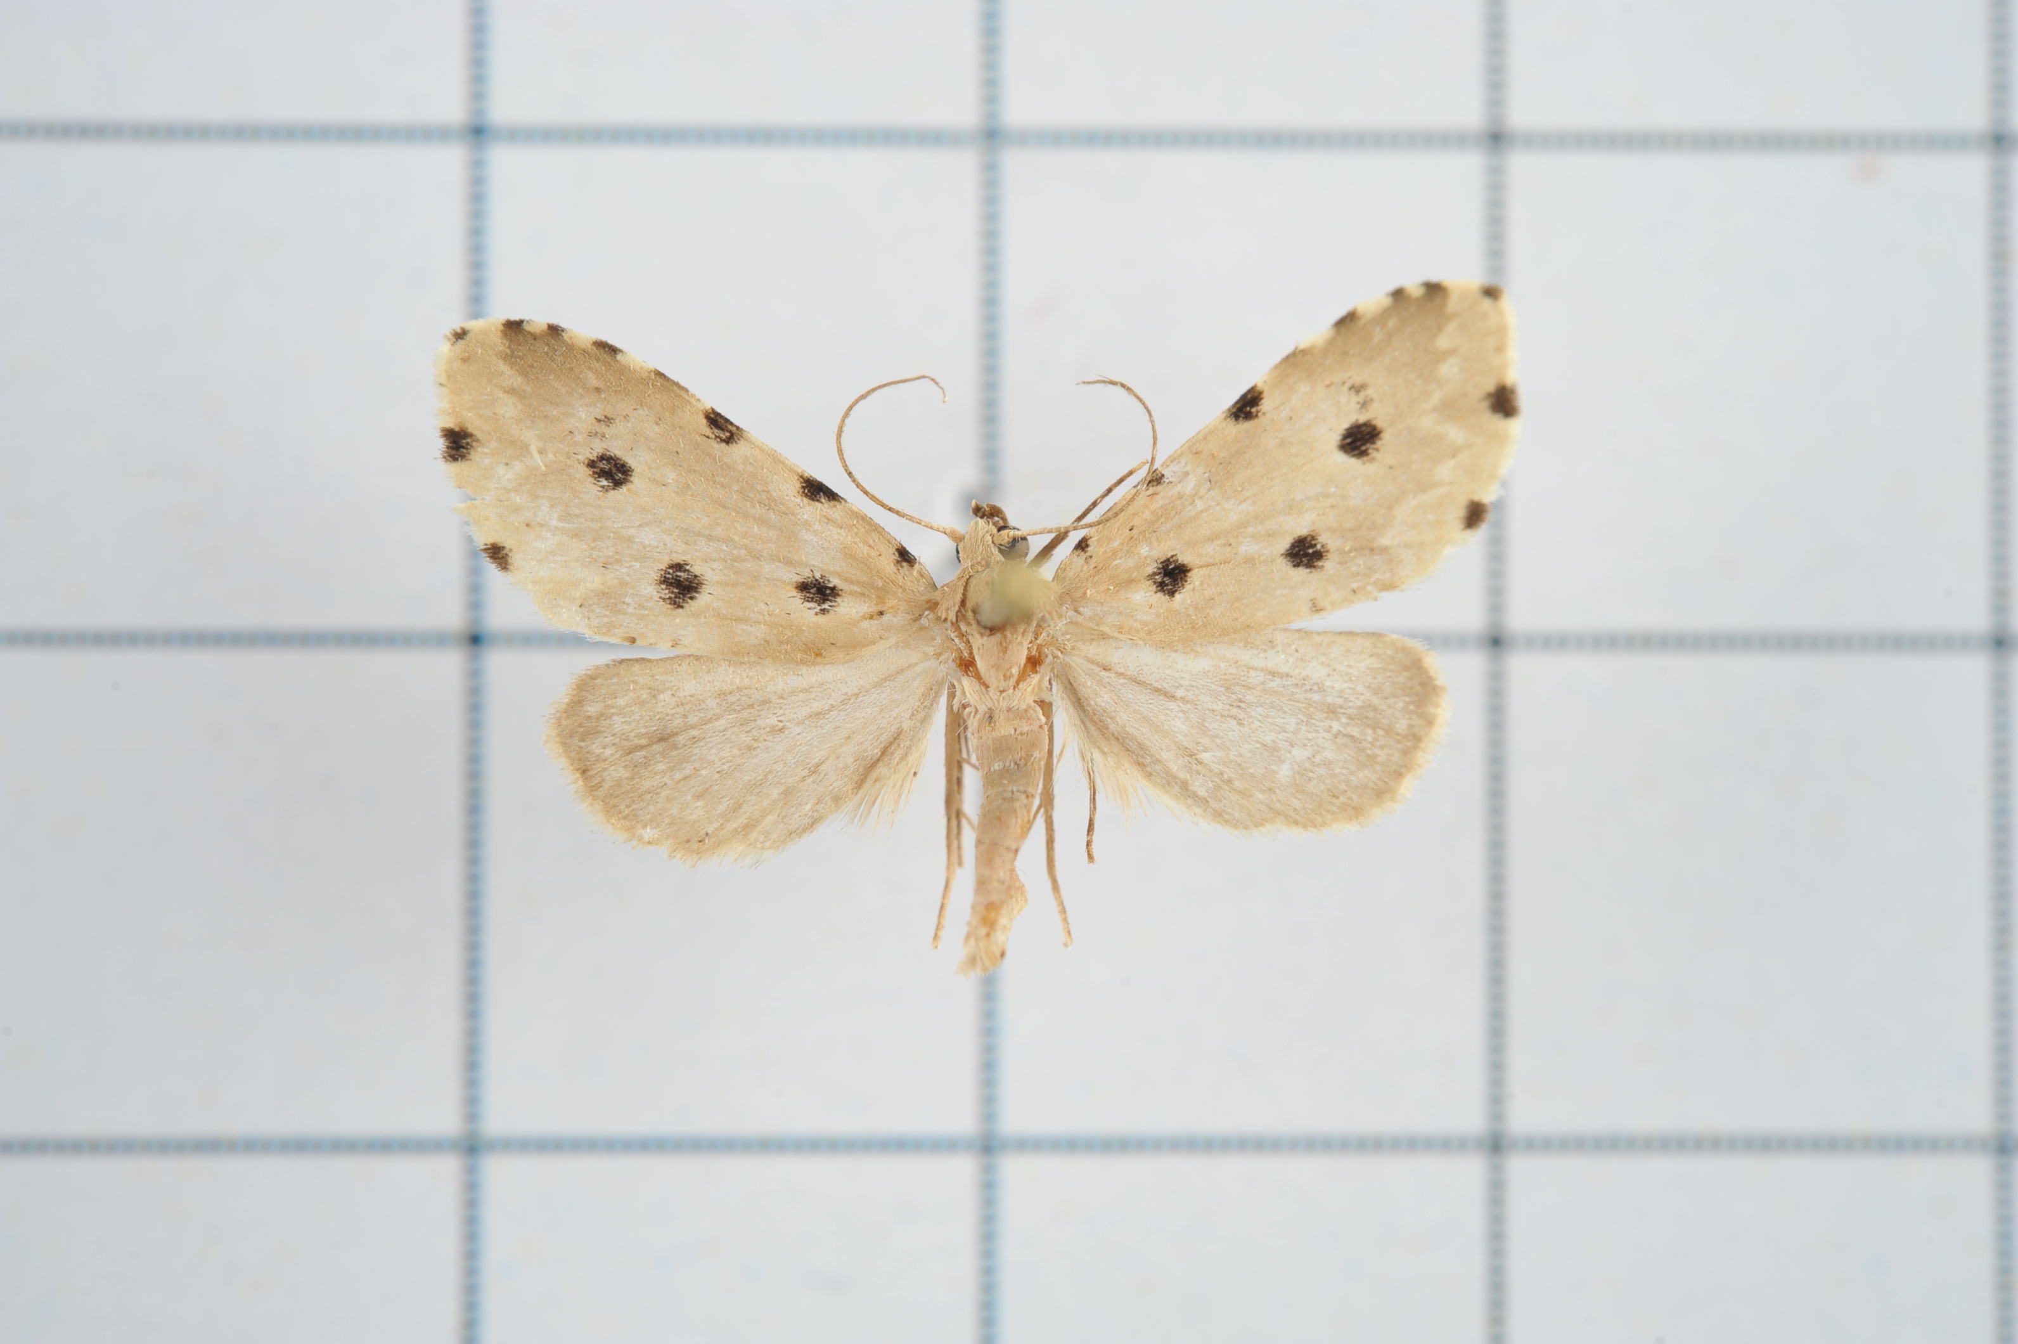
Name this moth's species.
Metaemene atrigutta
